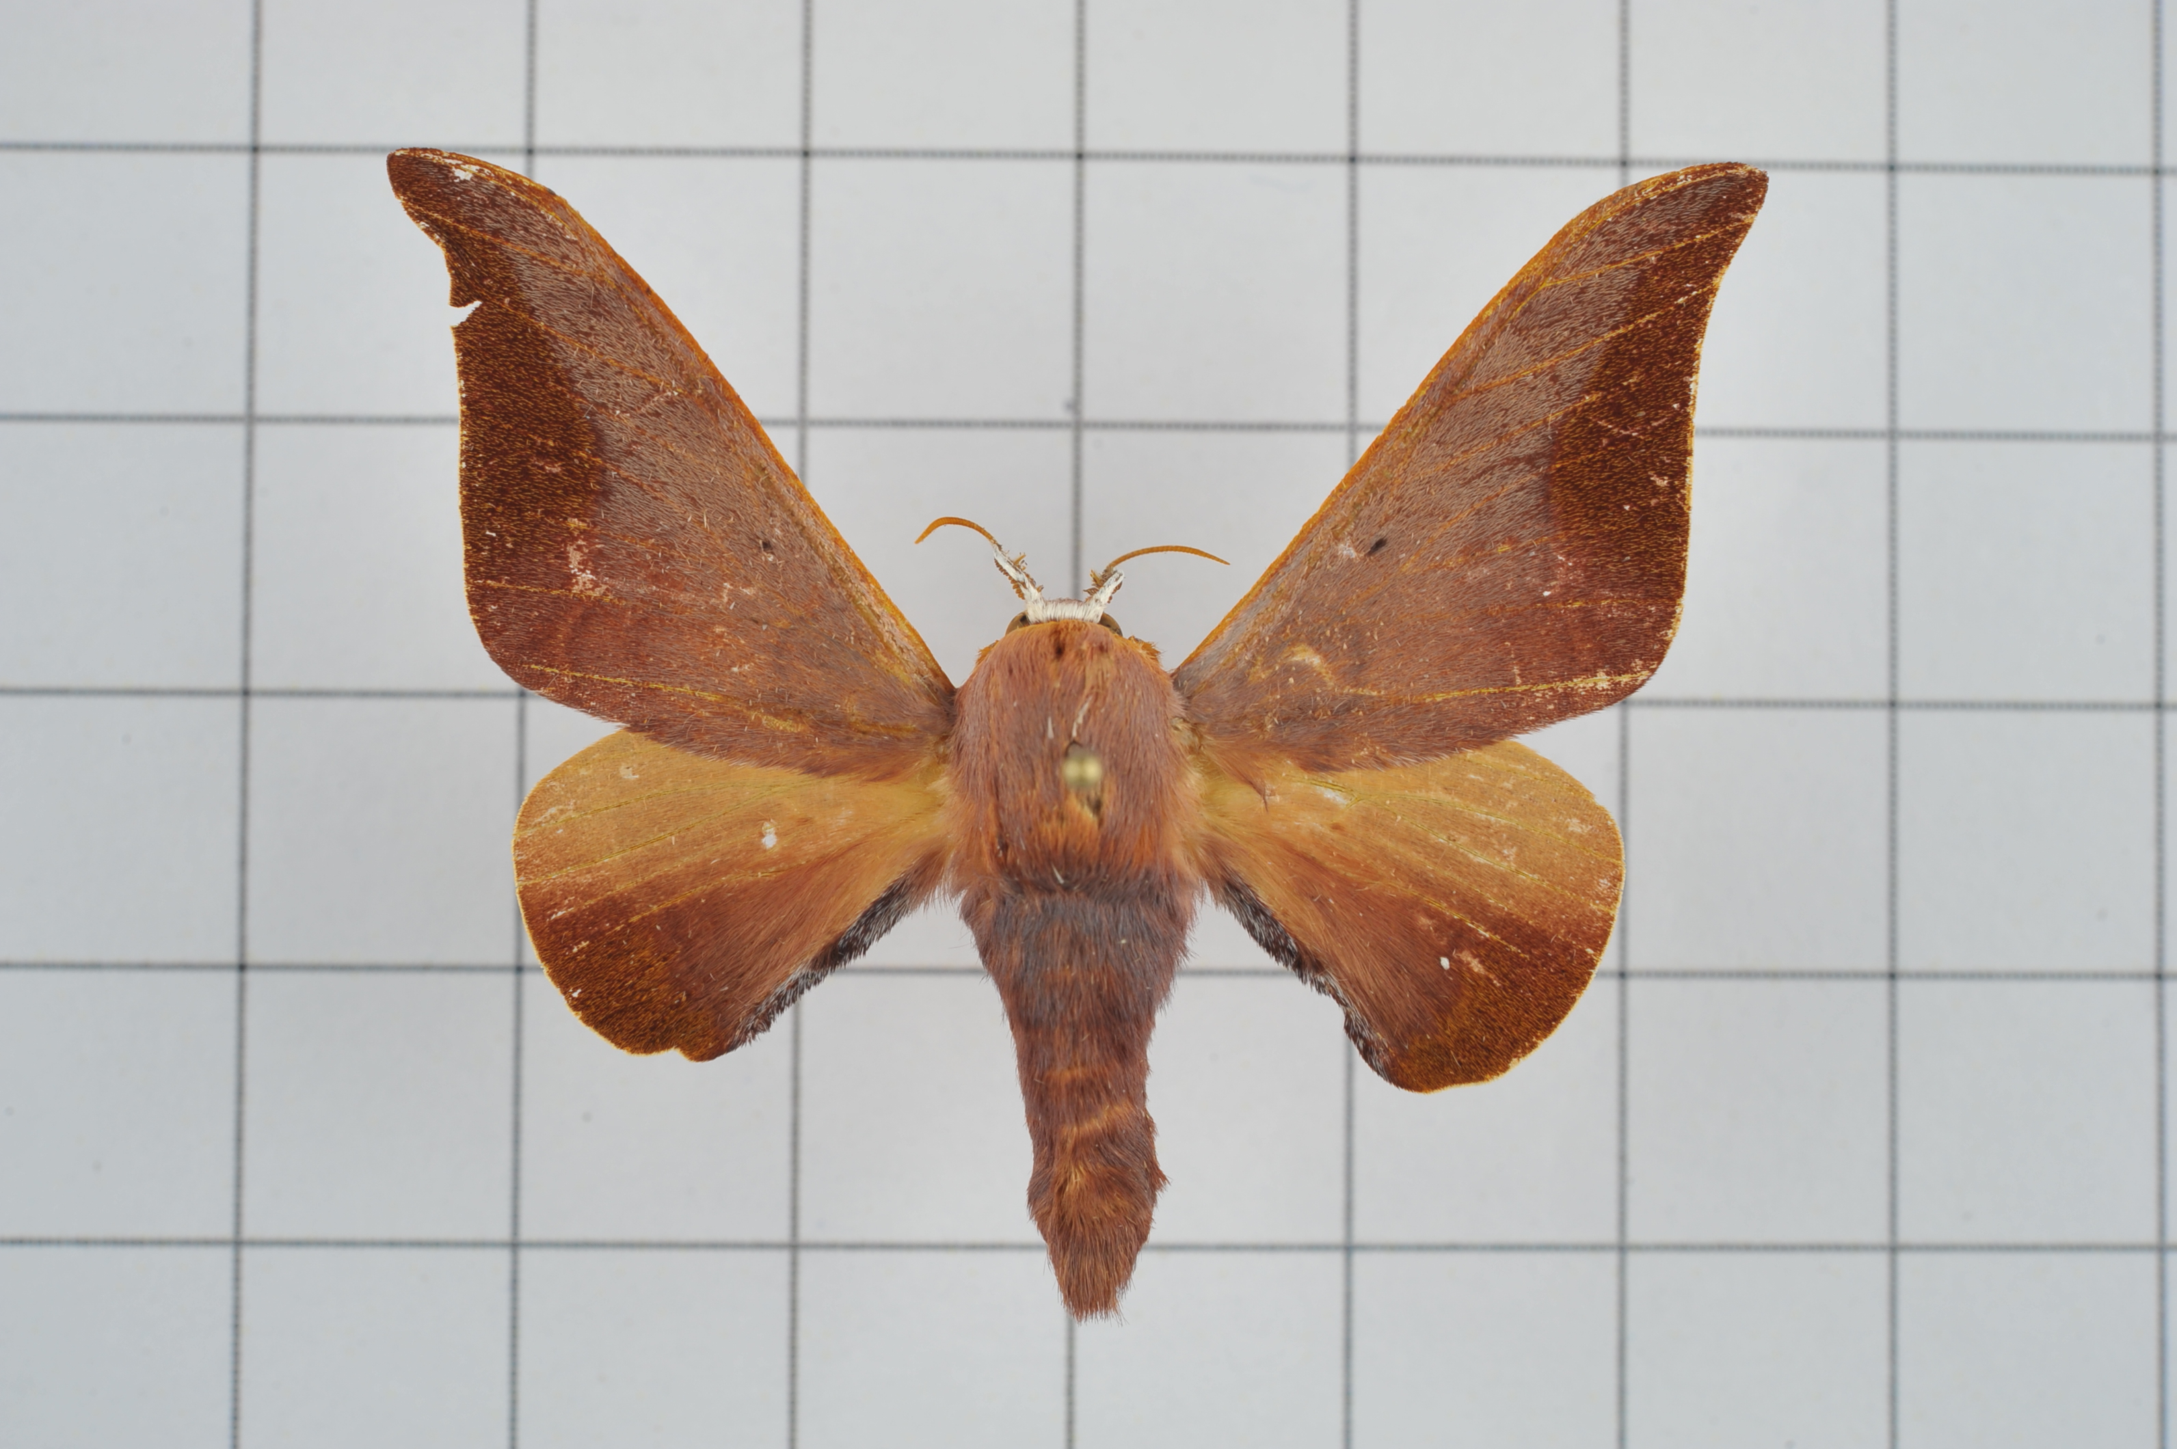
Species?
Comparmustilia gerontica
